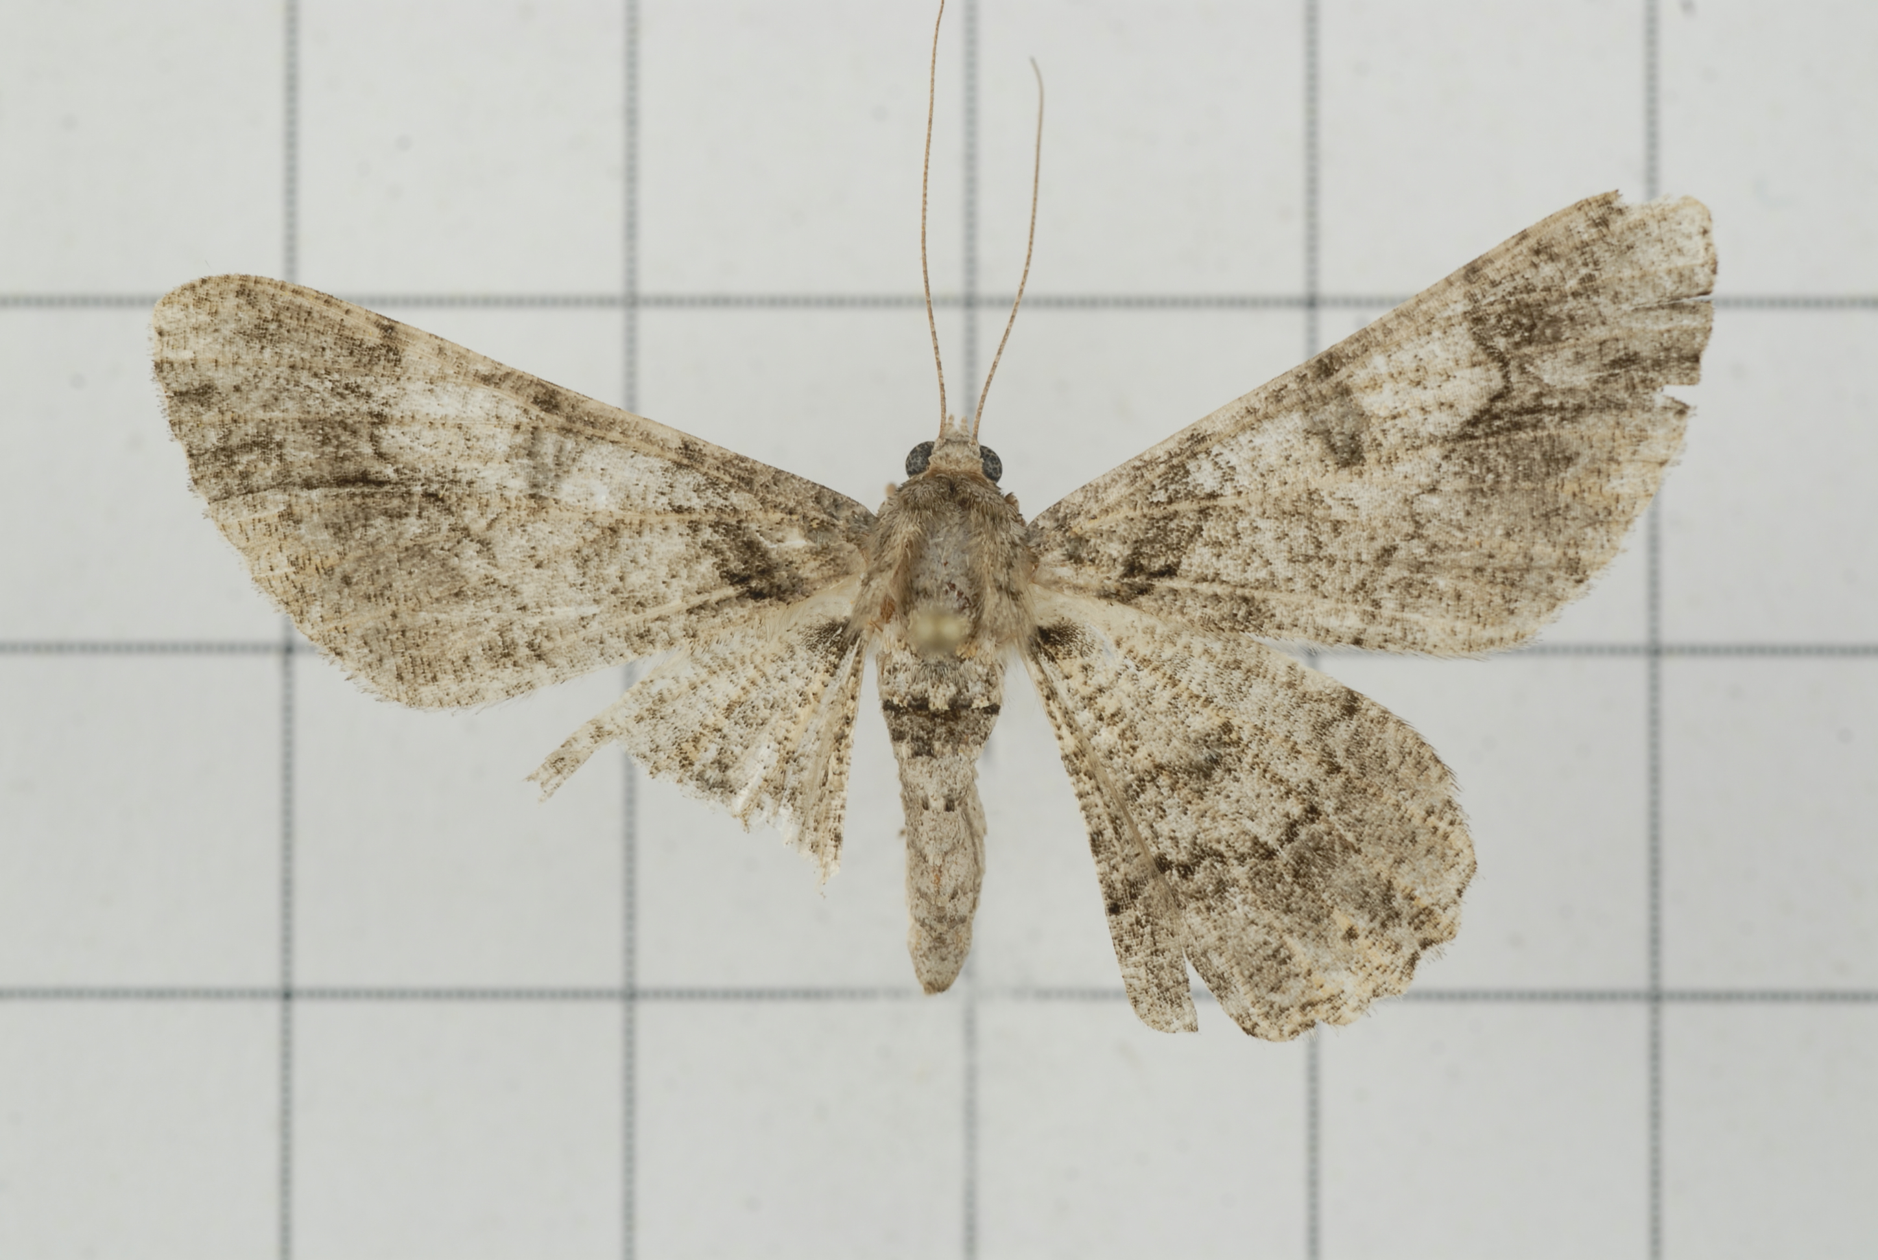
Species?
Cleora fraterna
